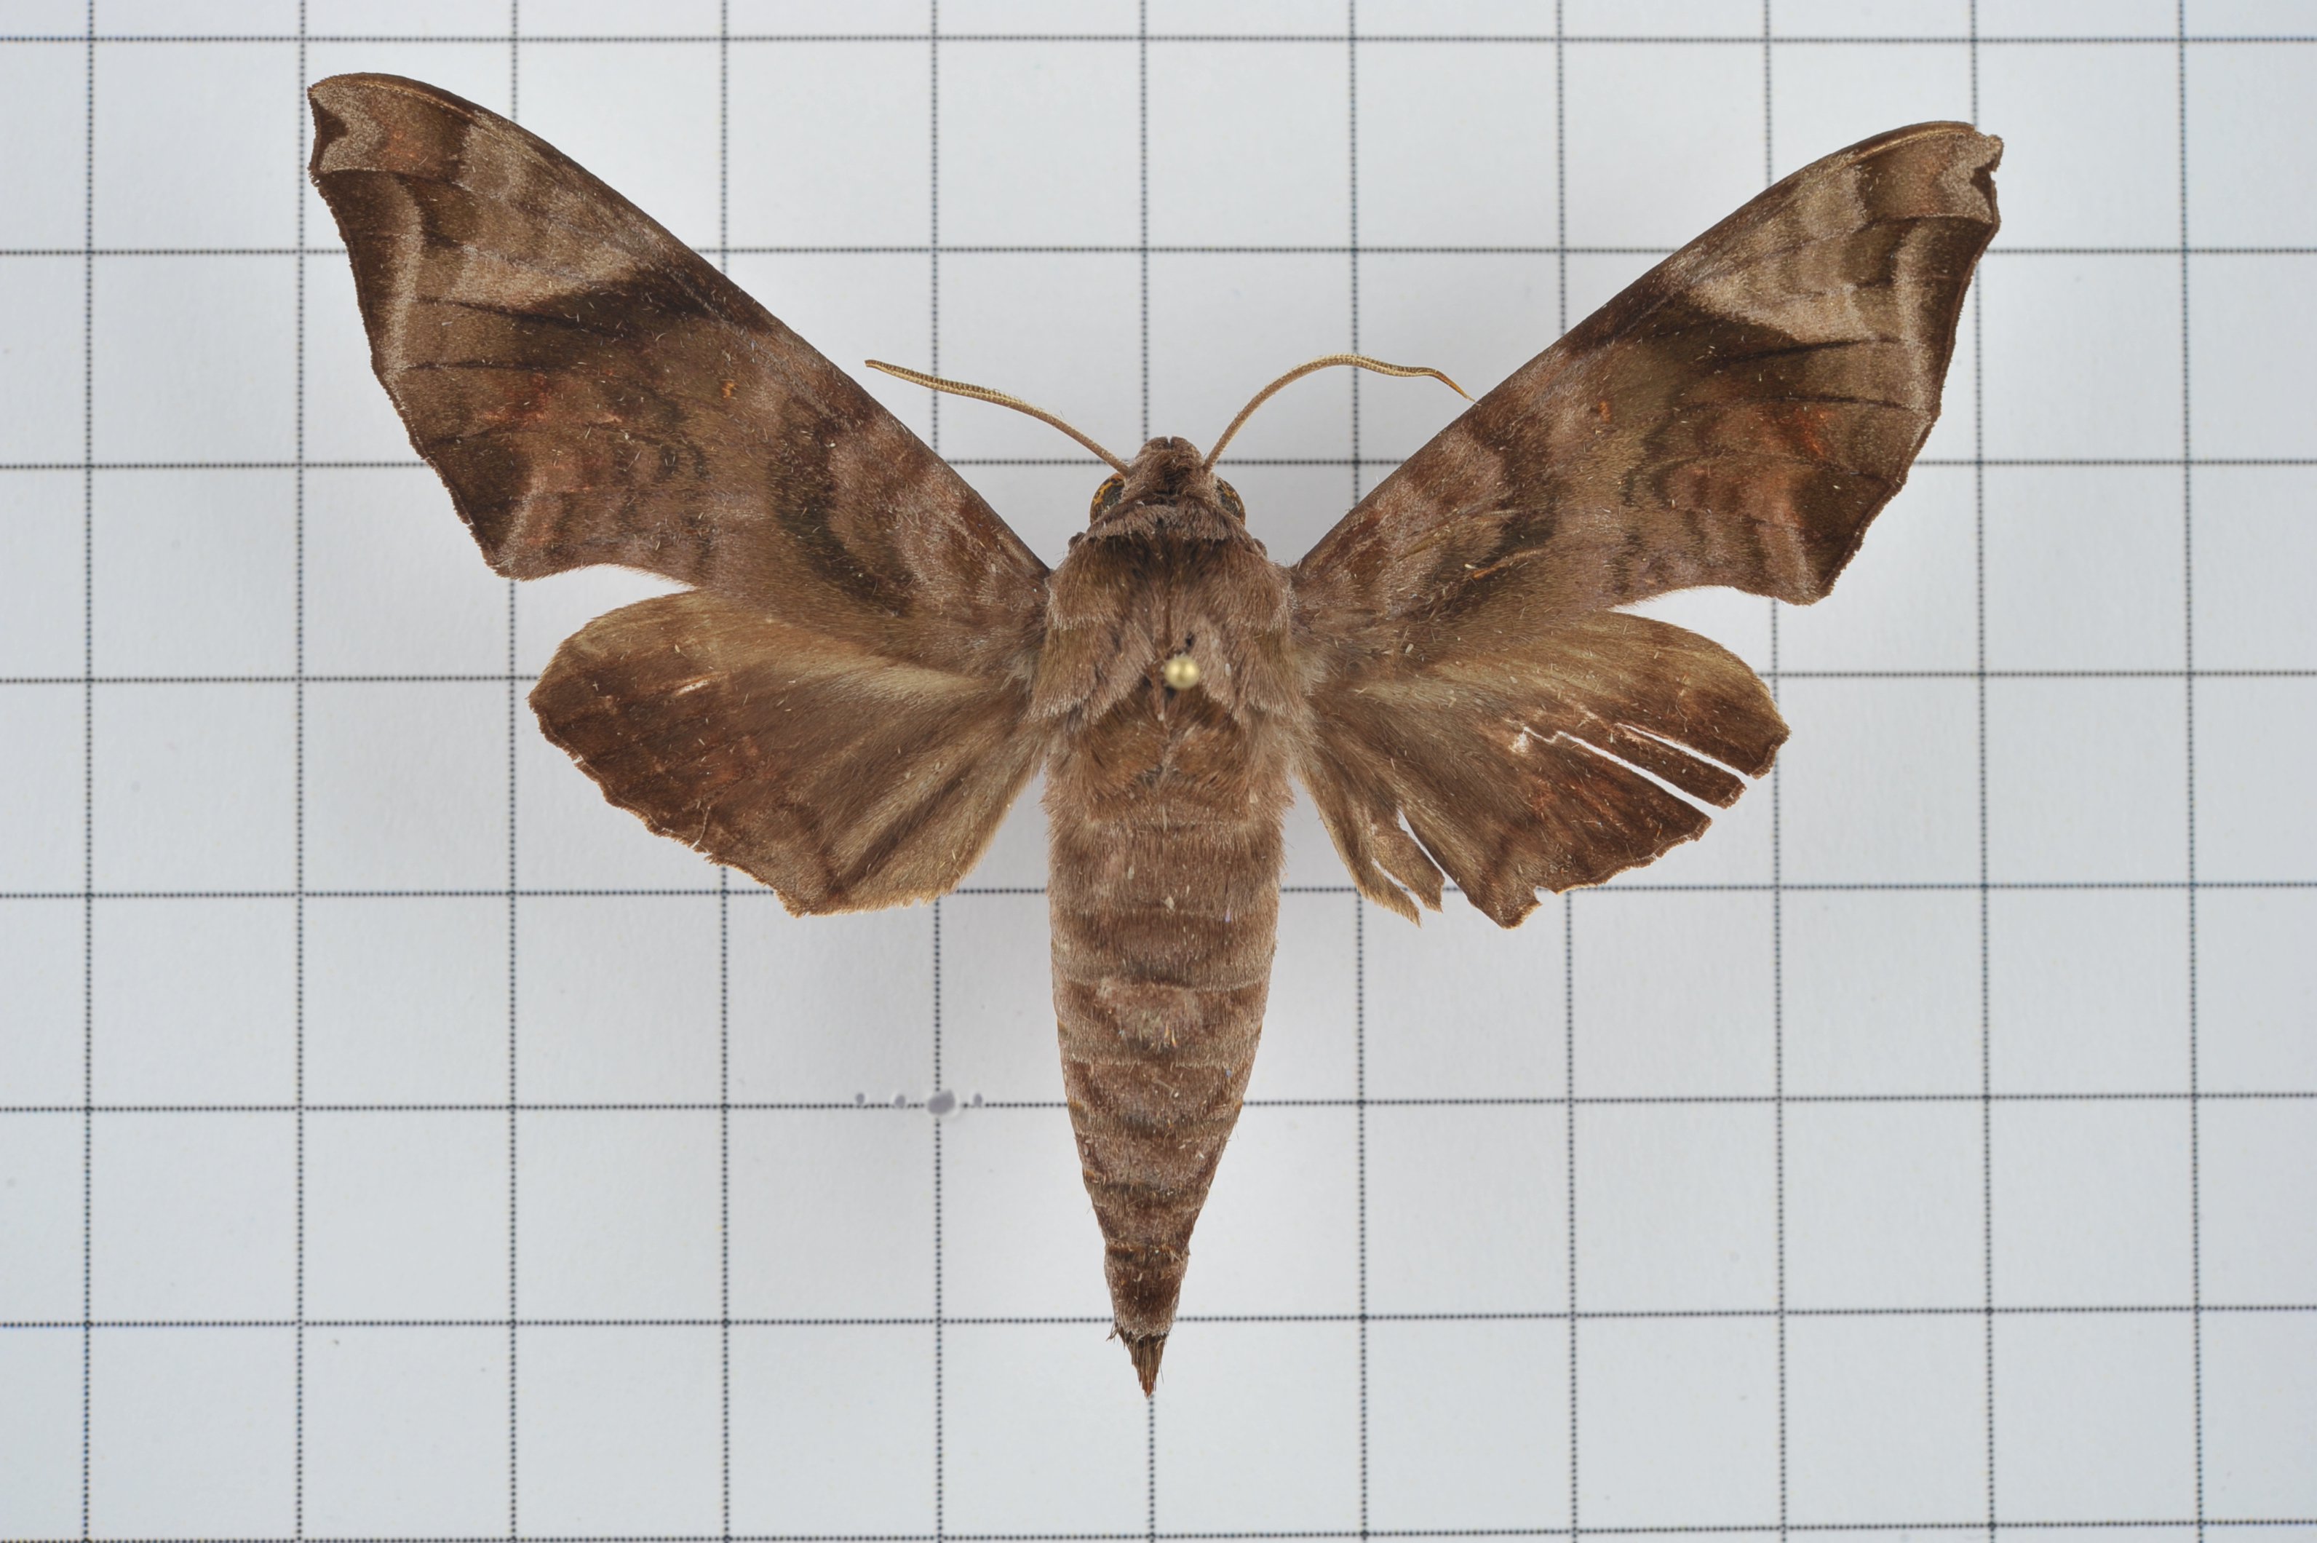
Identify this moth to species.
Acosmeryx castanea
